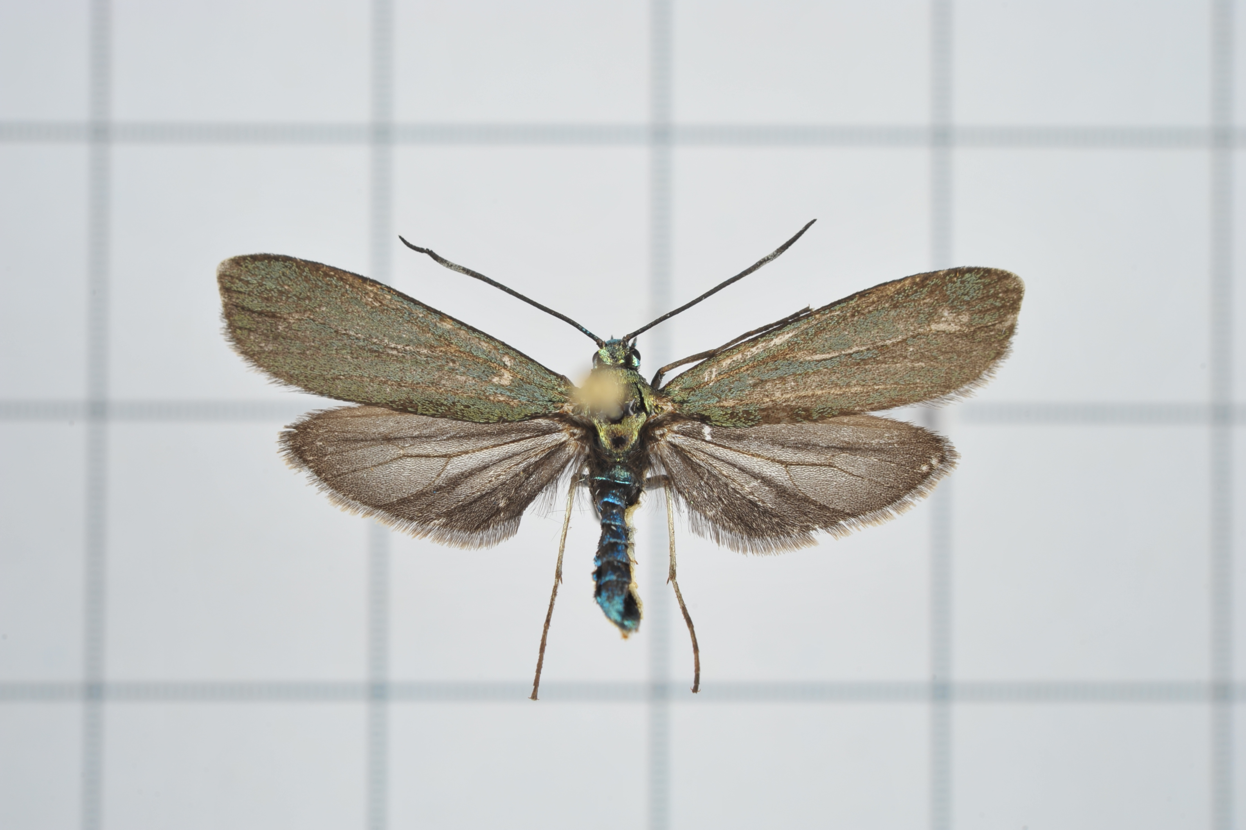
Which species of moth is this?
Arachotia hohuanshanensis
